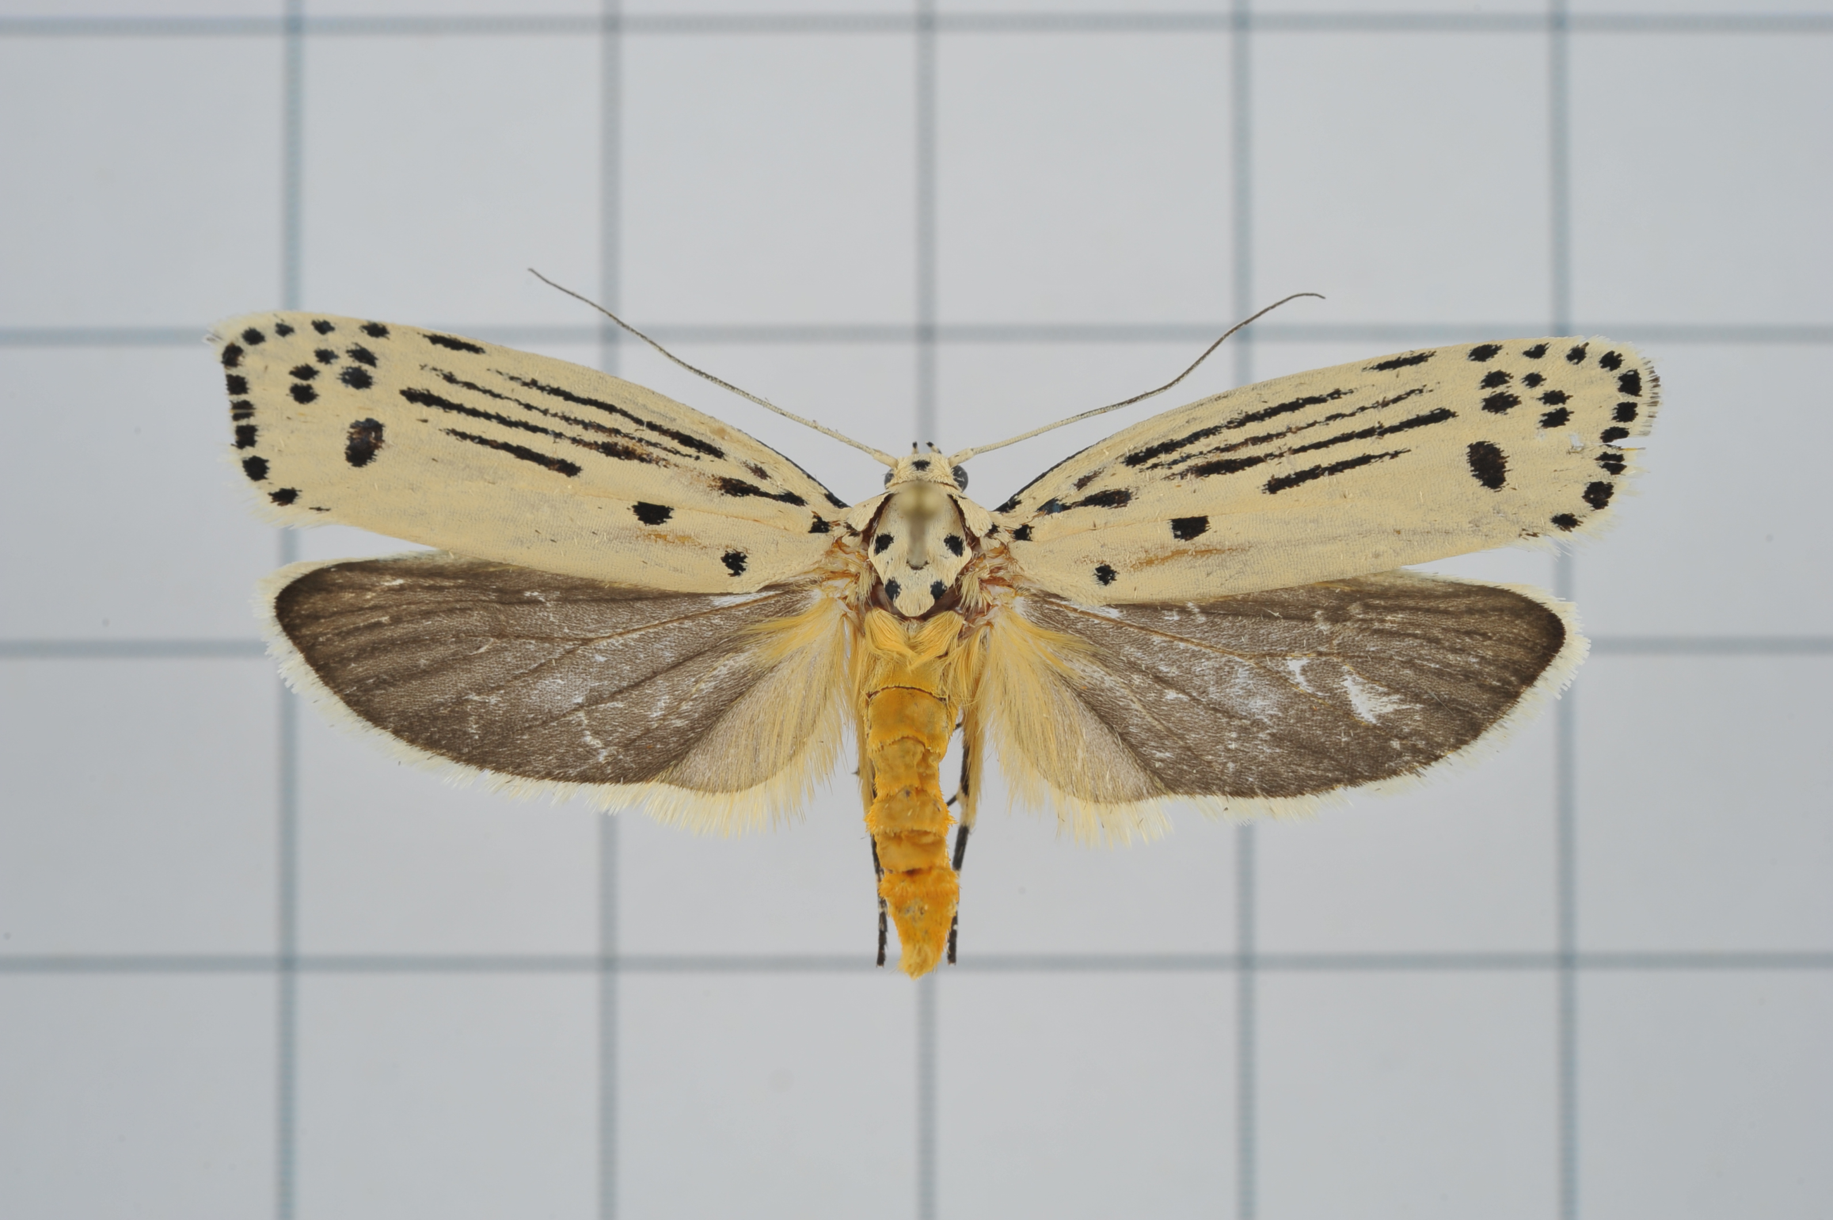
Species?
Ethmia lineatonotella
